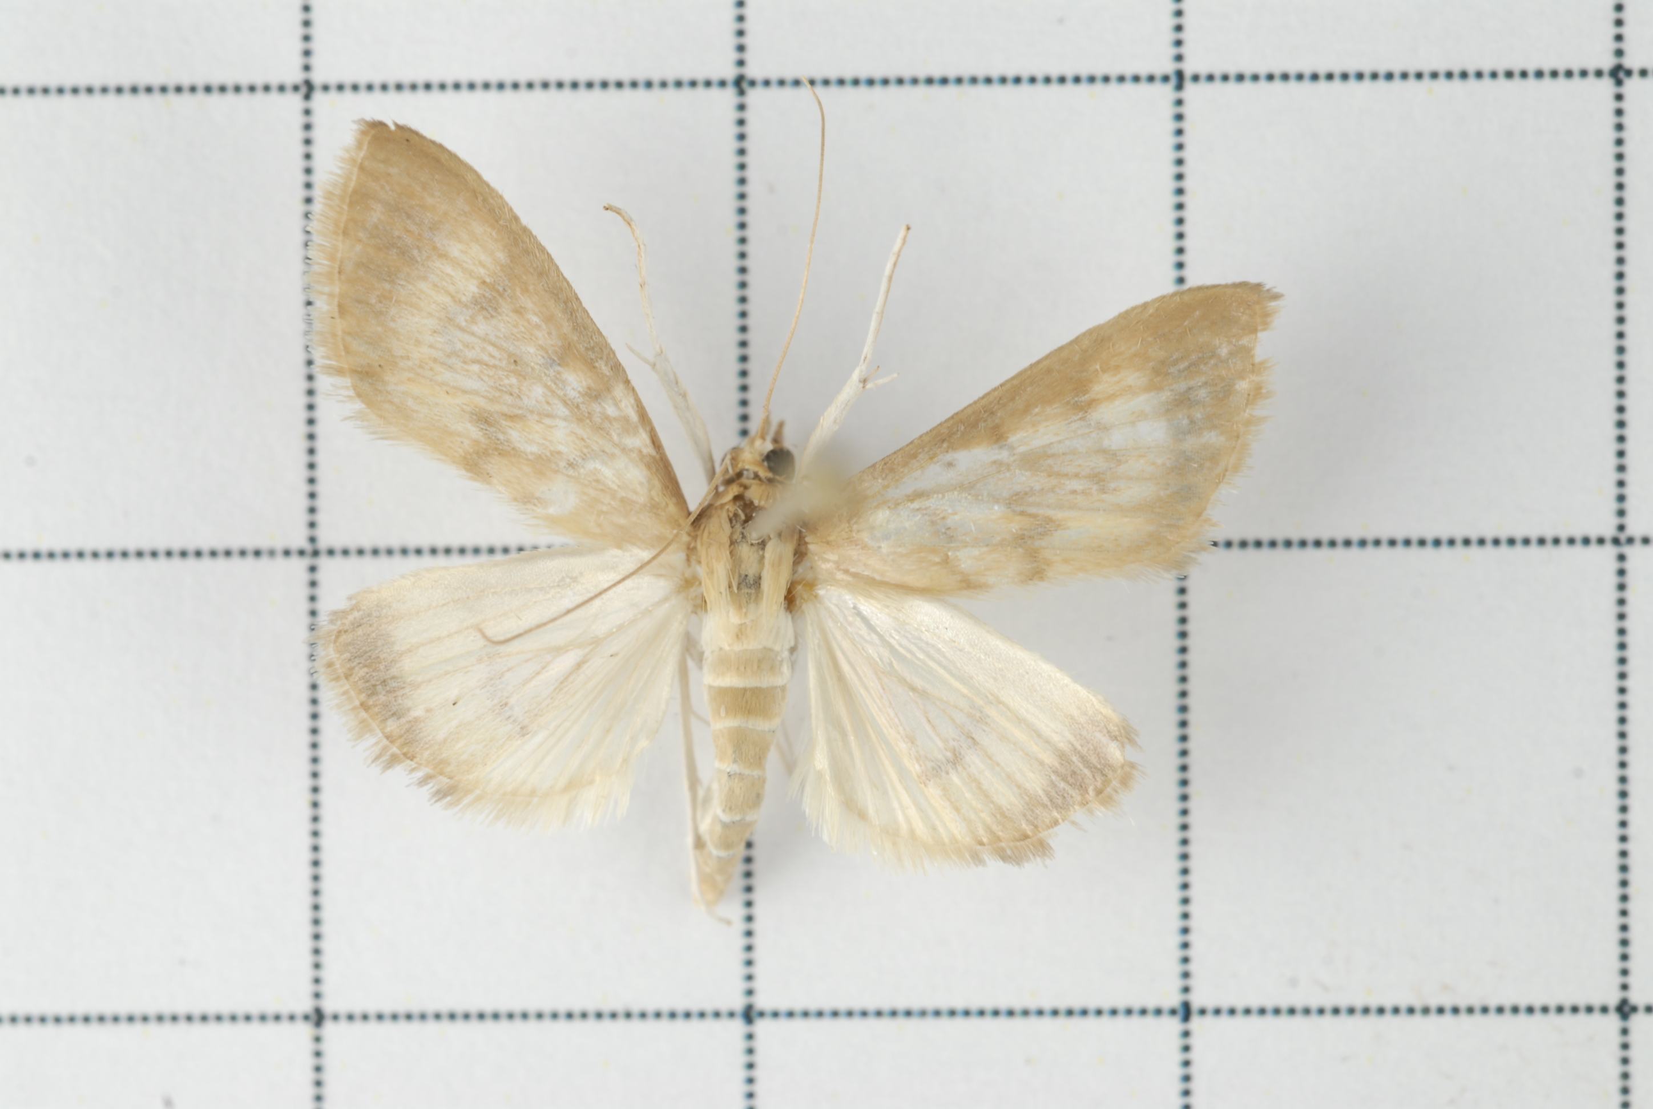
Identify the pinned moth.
Crypsiptya coclesalis
